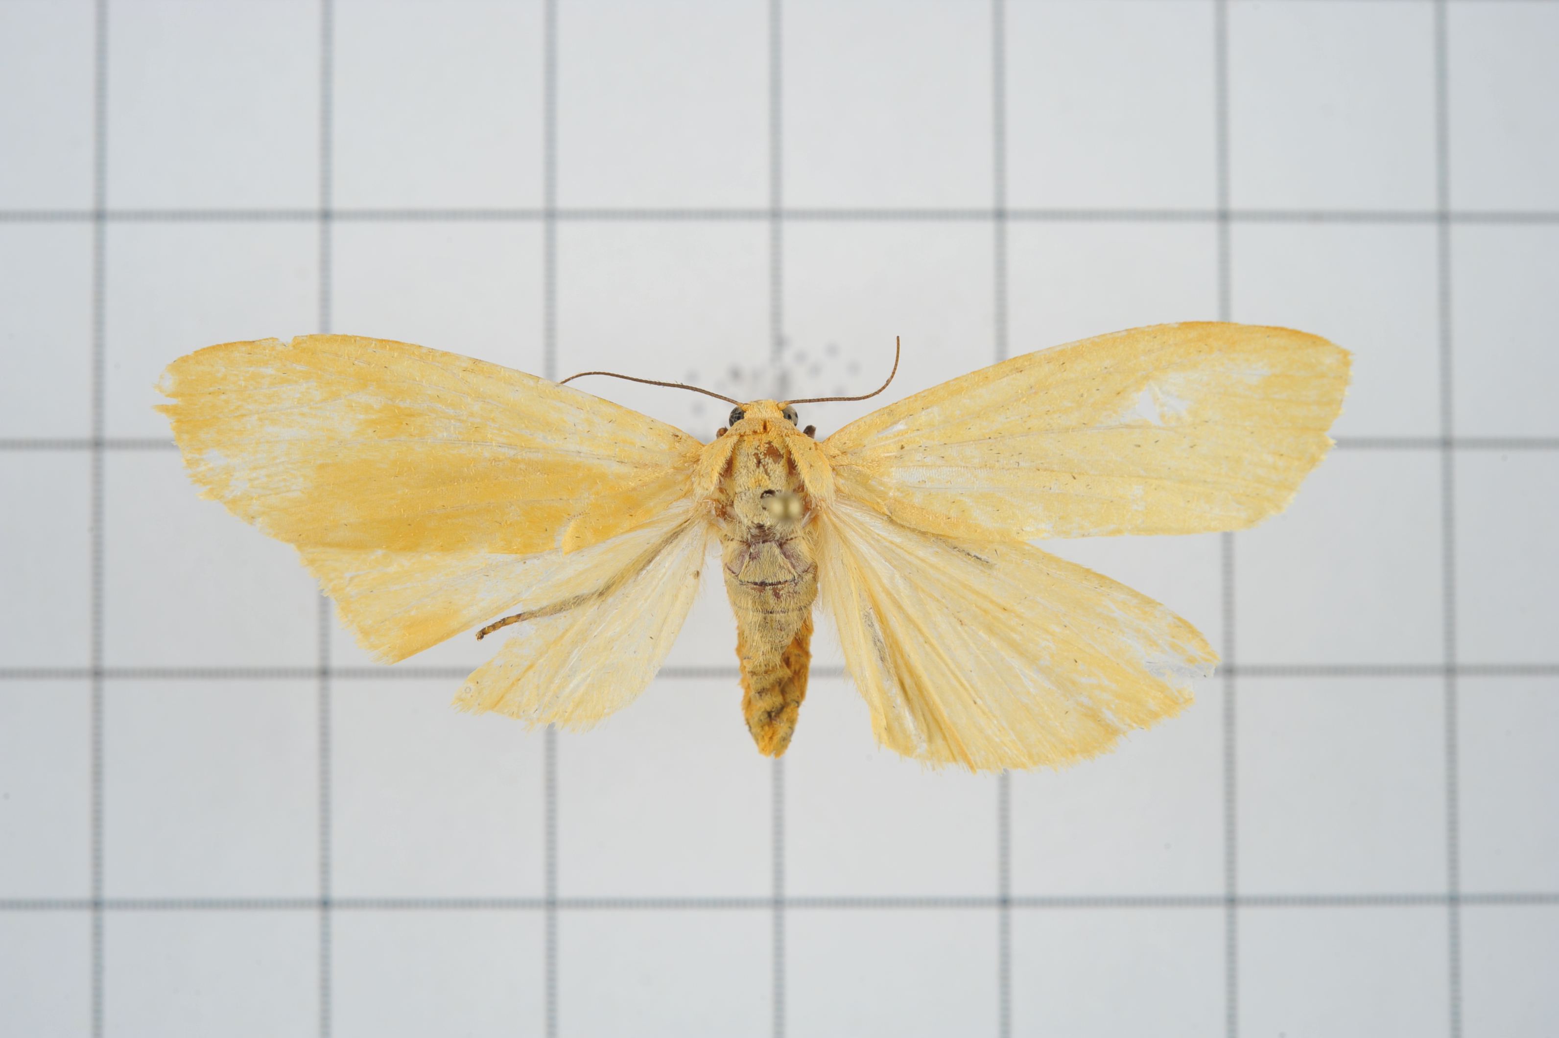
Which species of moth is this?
Katha magnata magnata
